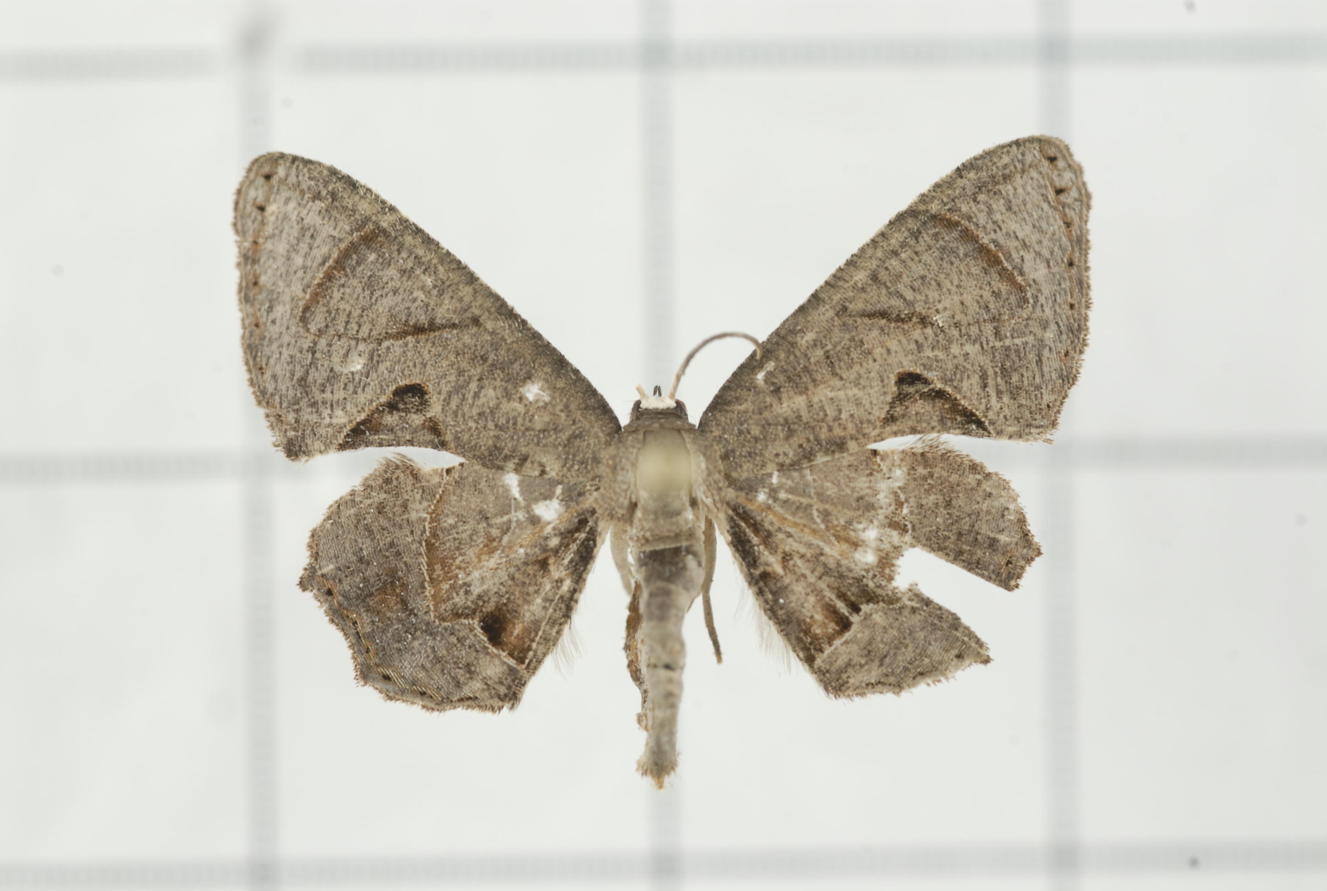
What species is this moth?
Phazaca alikangensis
